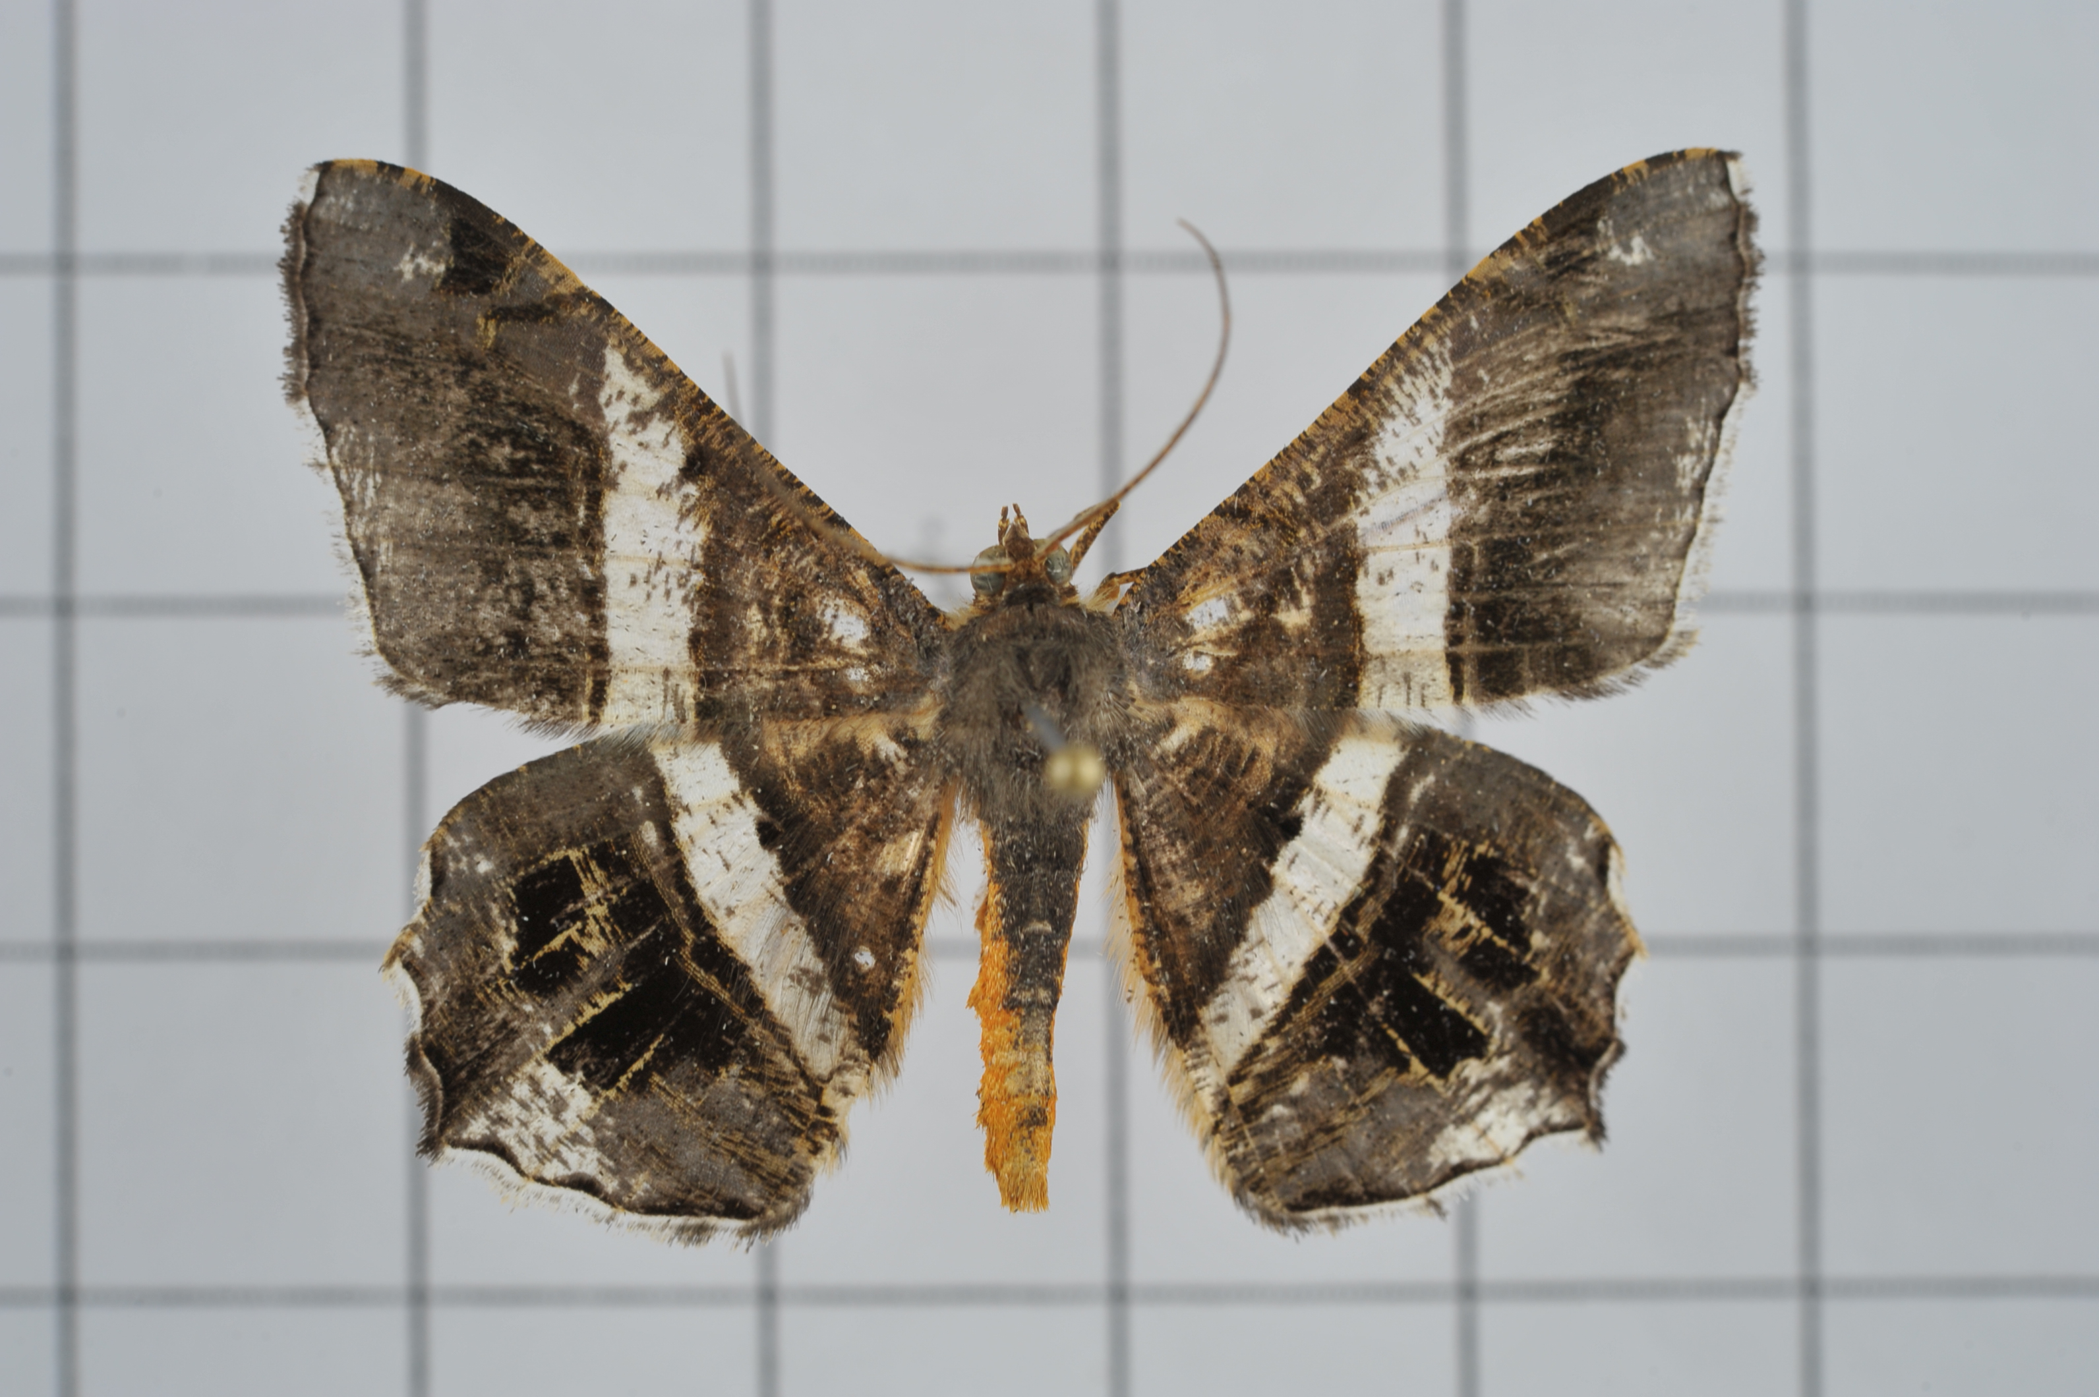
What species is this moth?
Chiasmia eleonora eleonora
